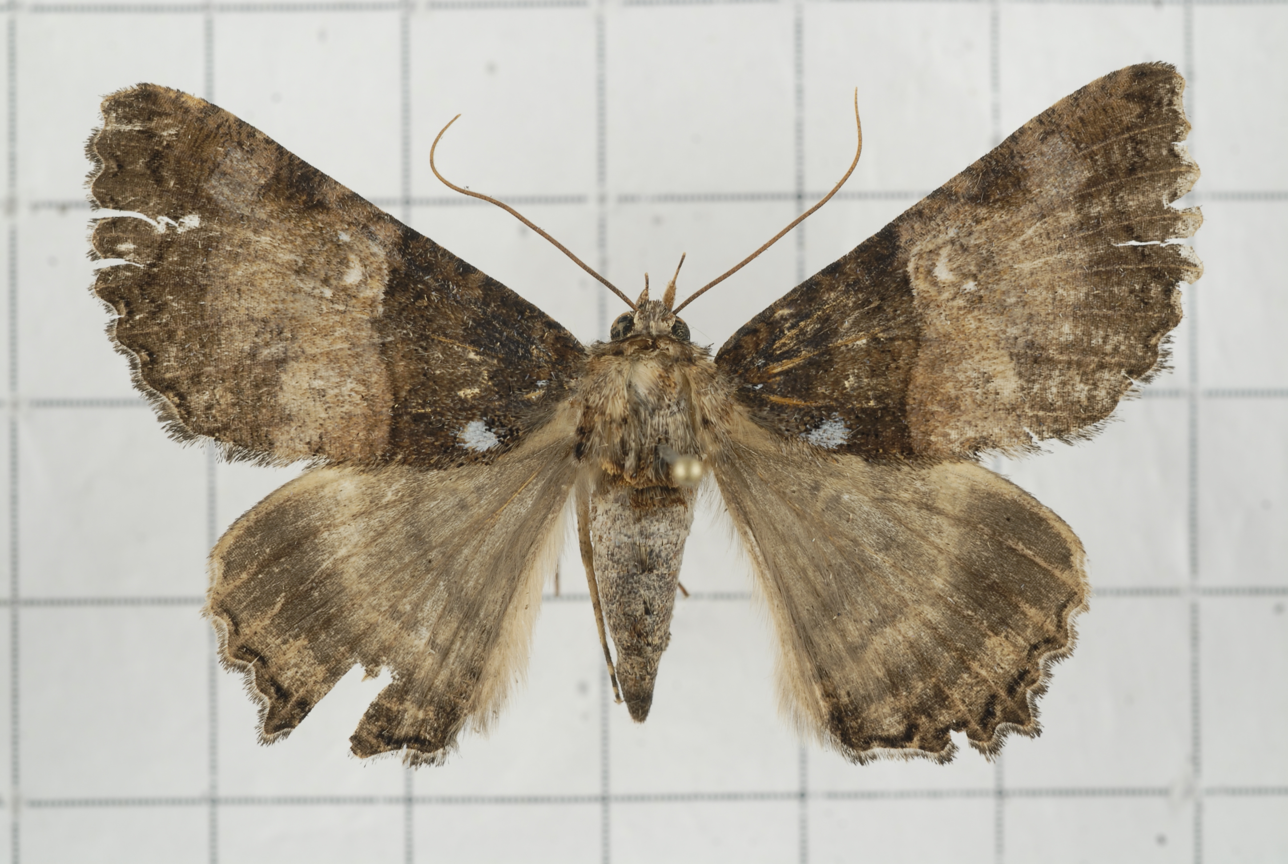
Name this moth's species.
Daddala lucilla
